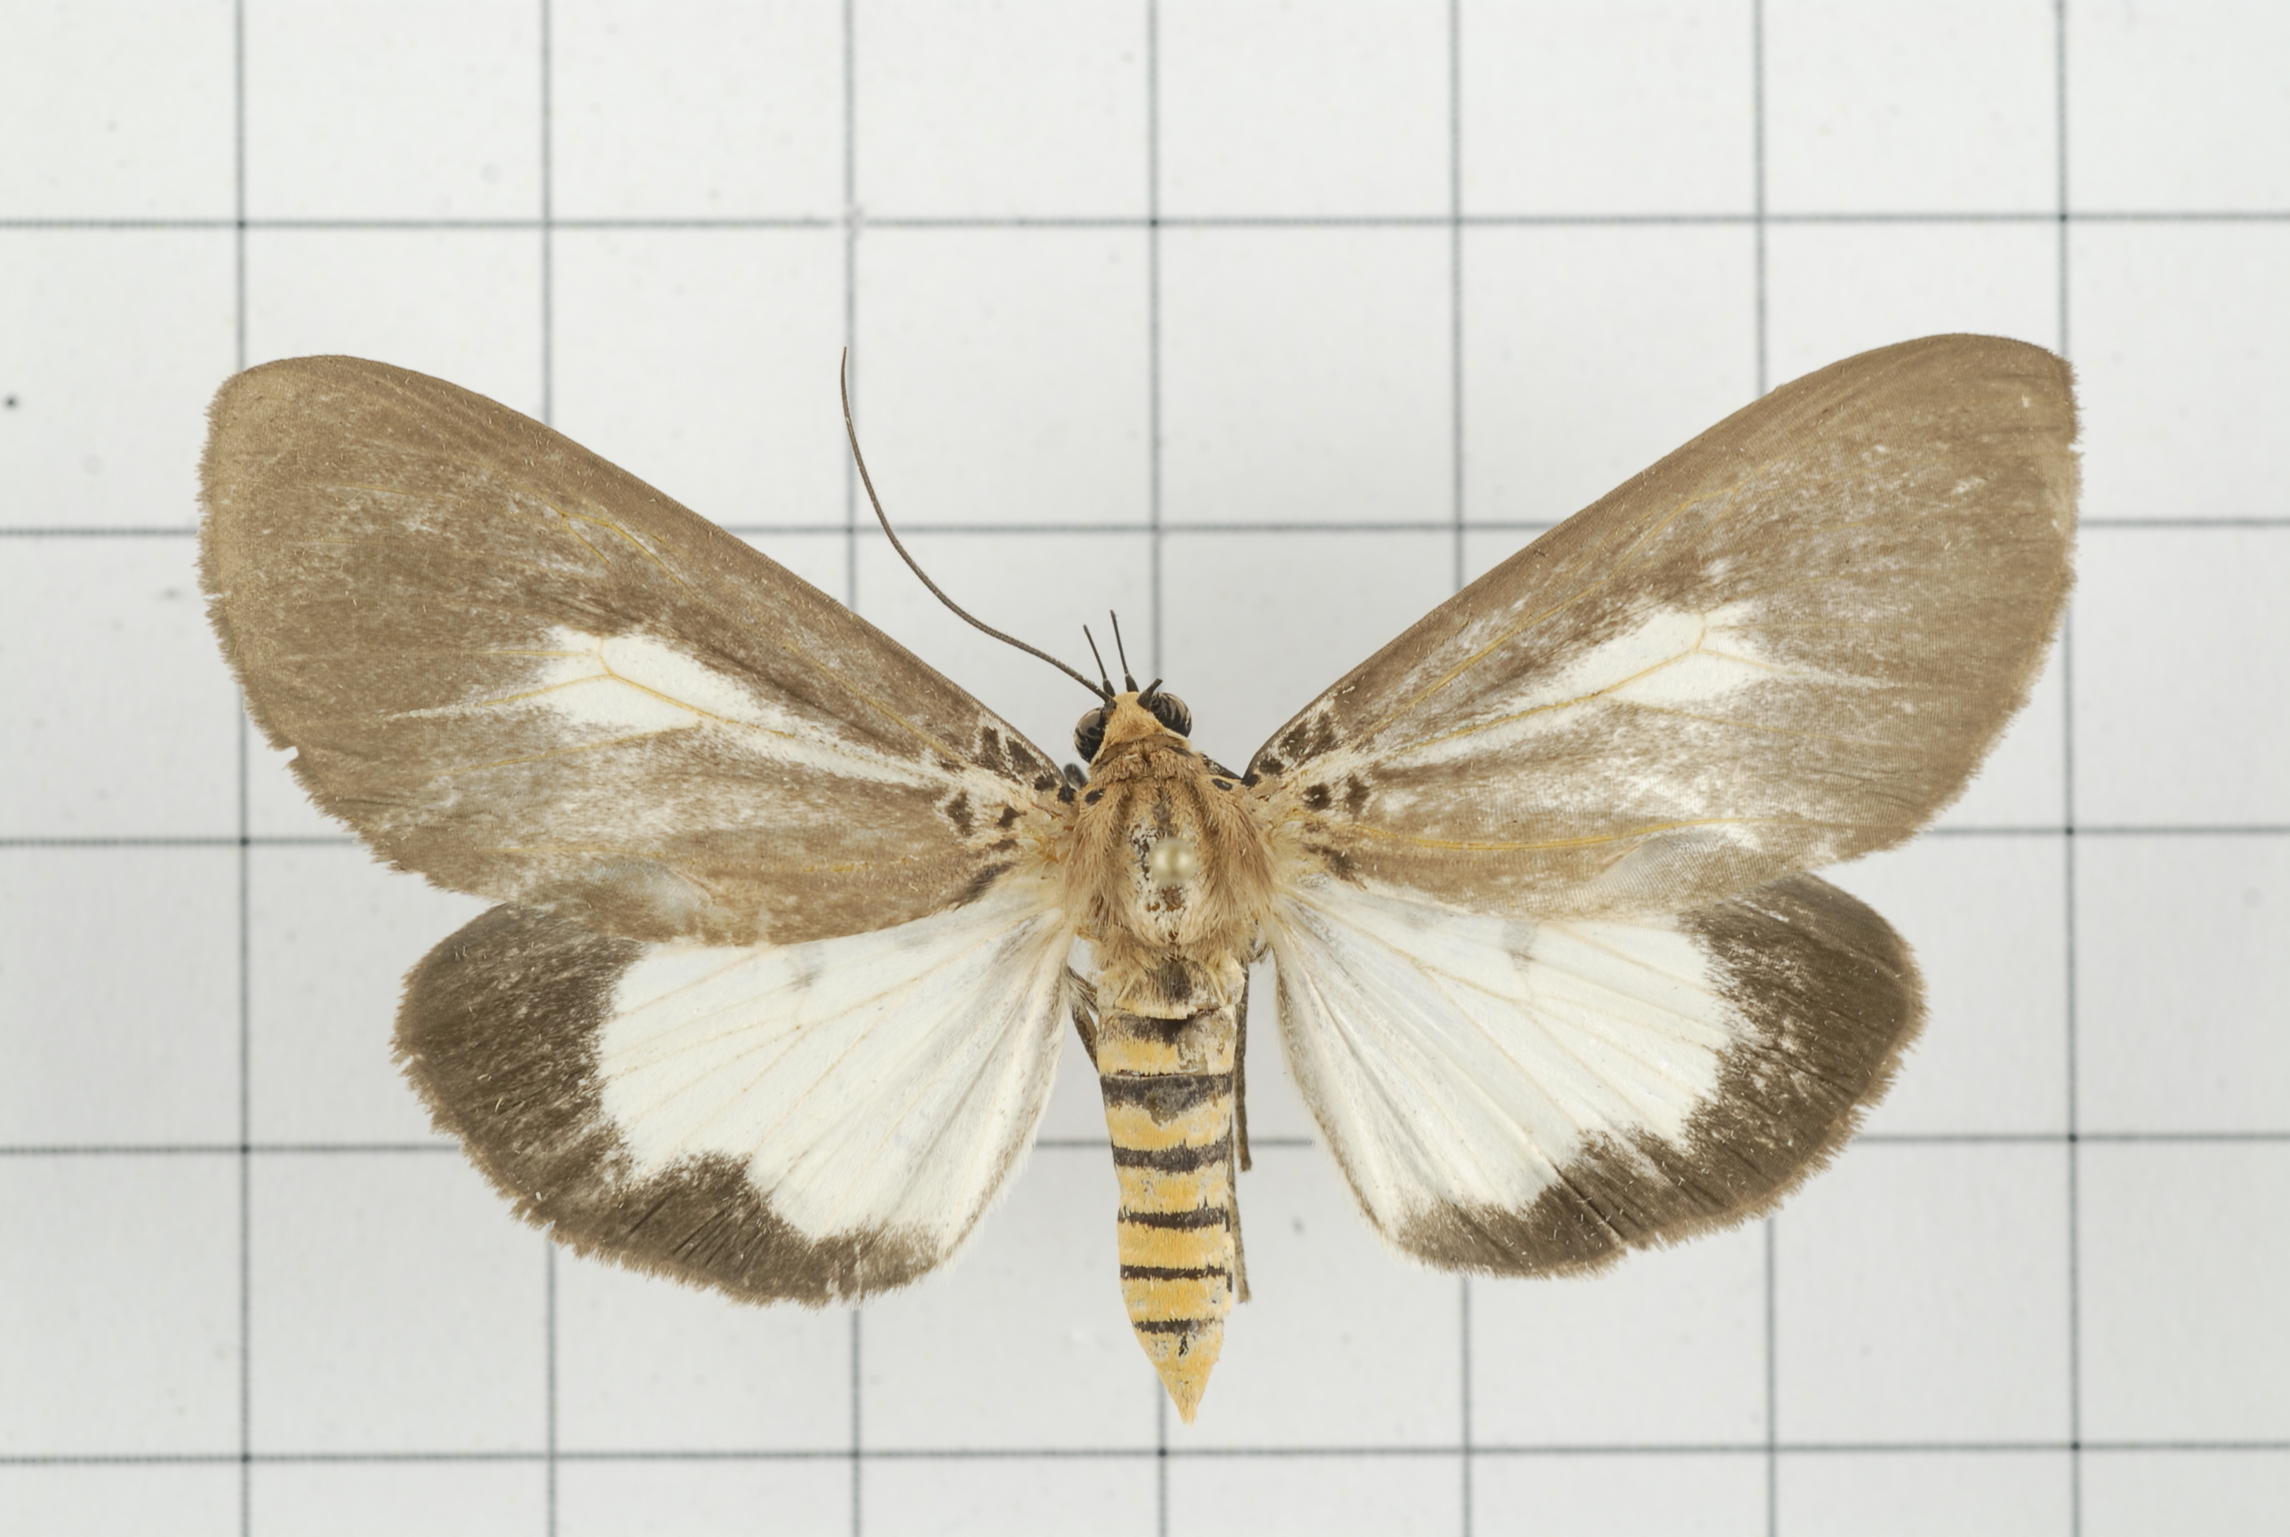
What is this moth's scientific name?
Asota heliconia zebrina
